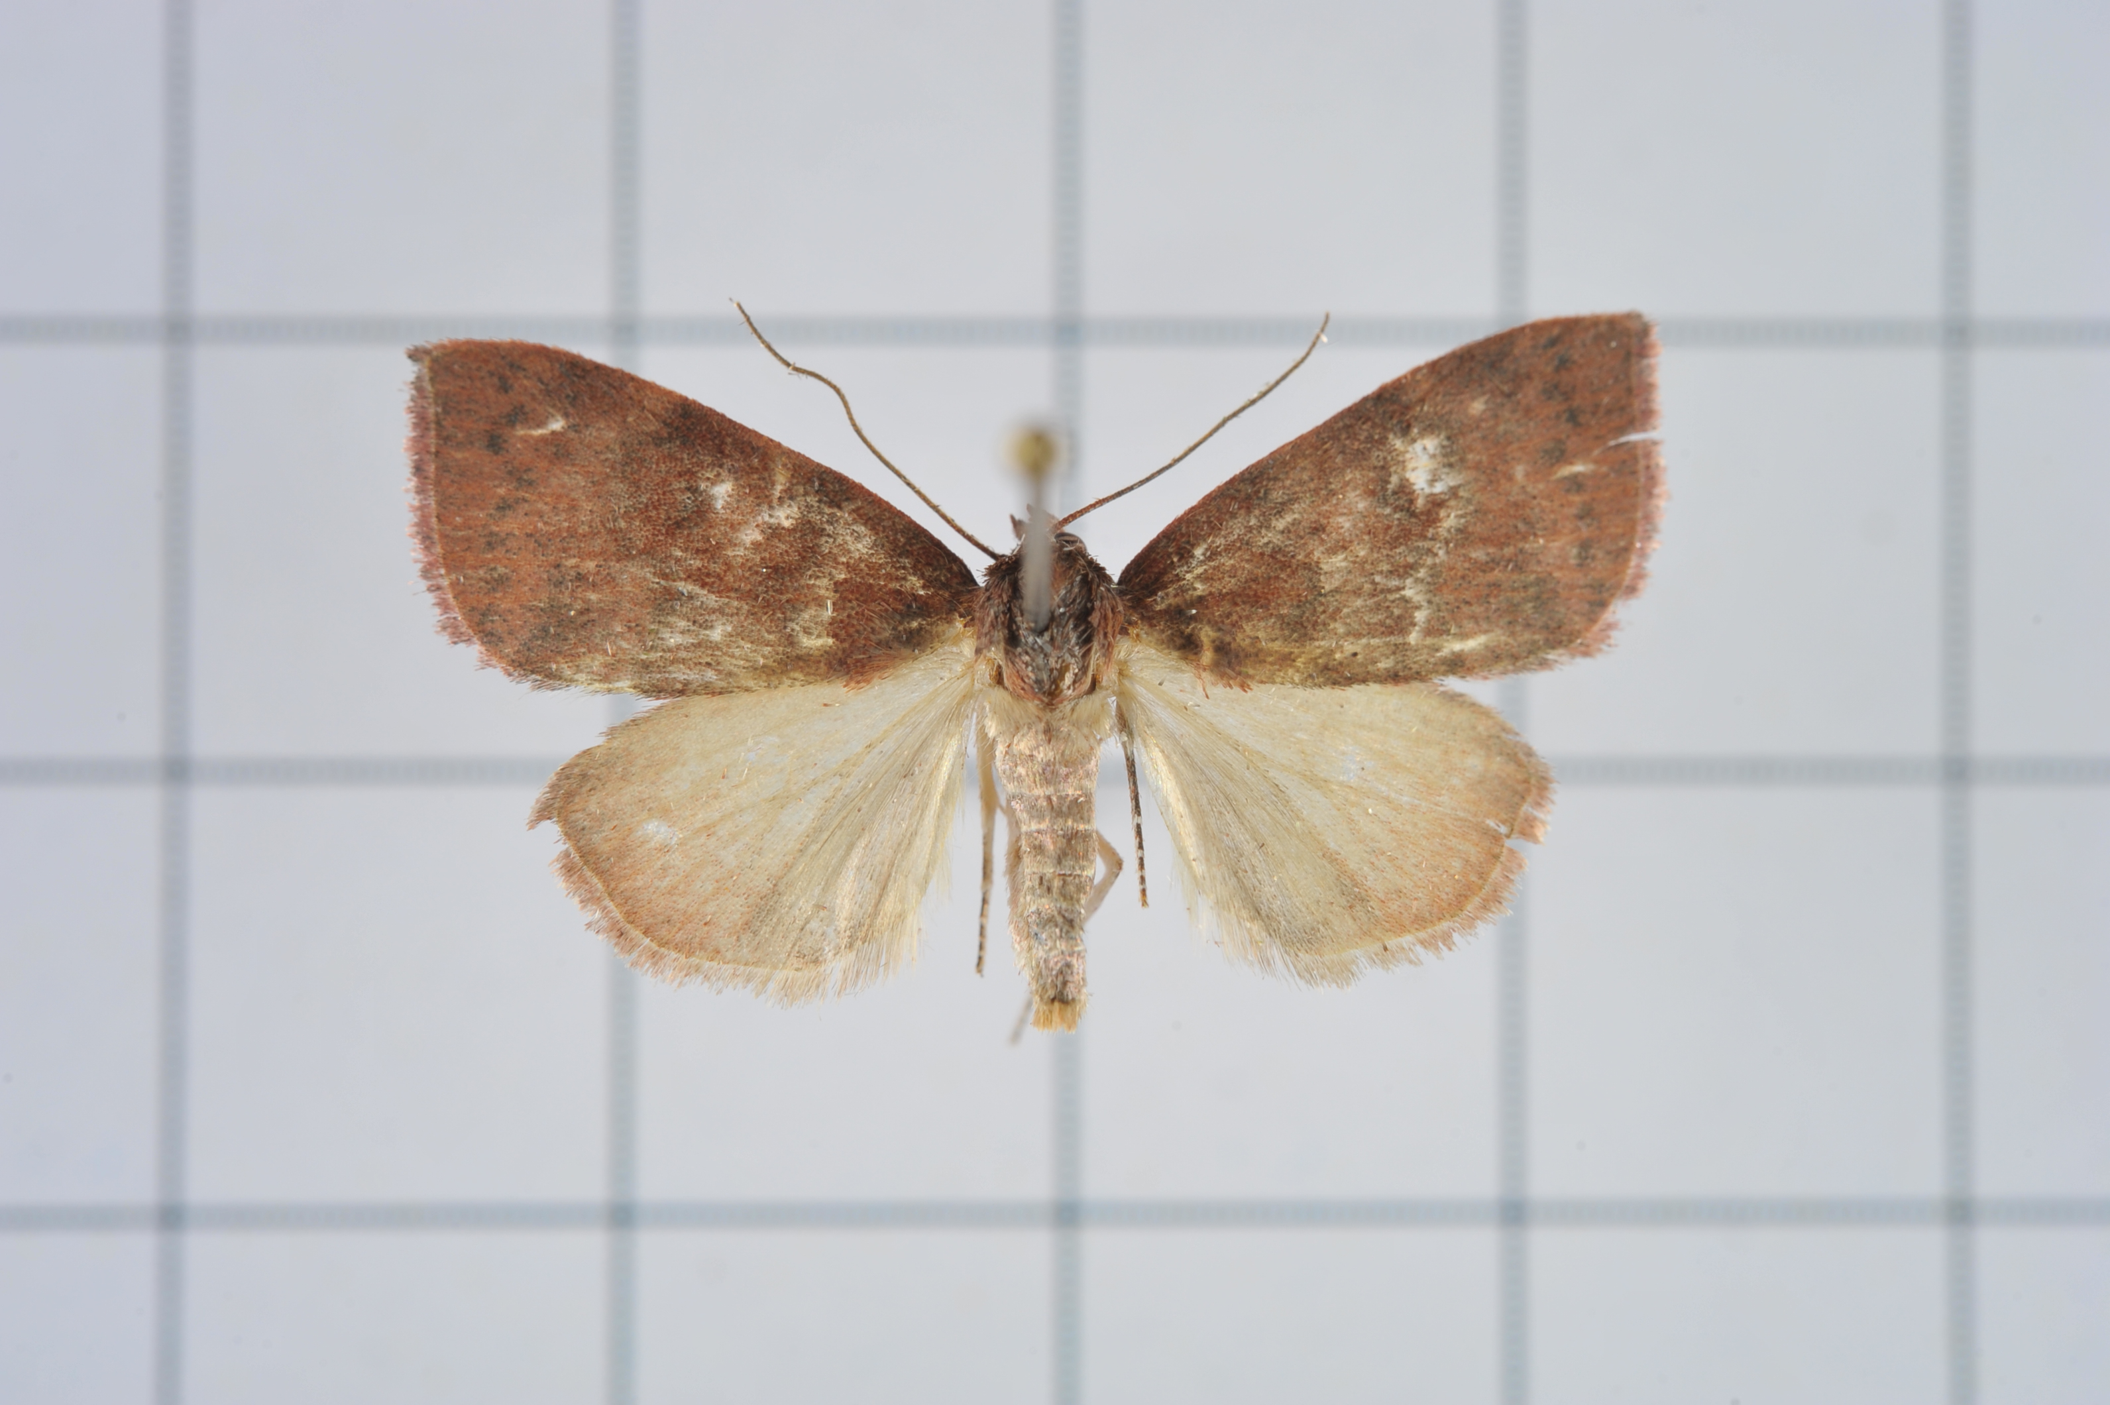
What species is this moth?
Gelastocera exusta
